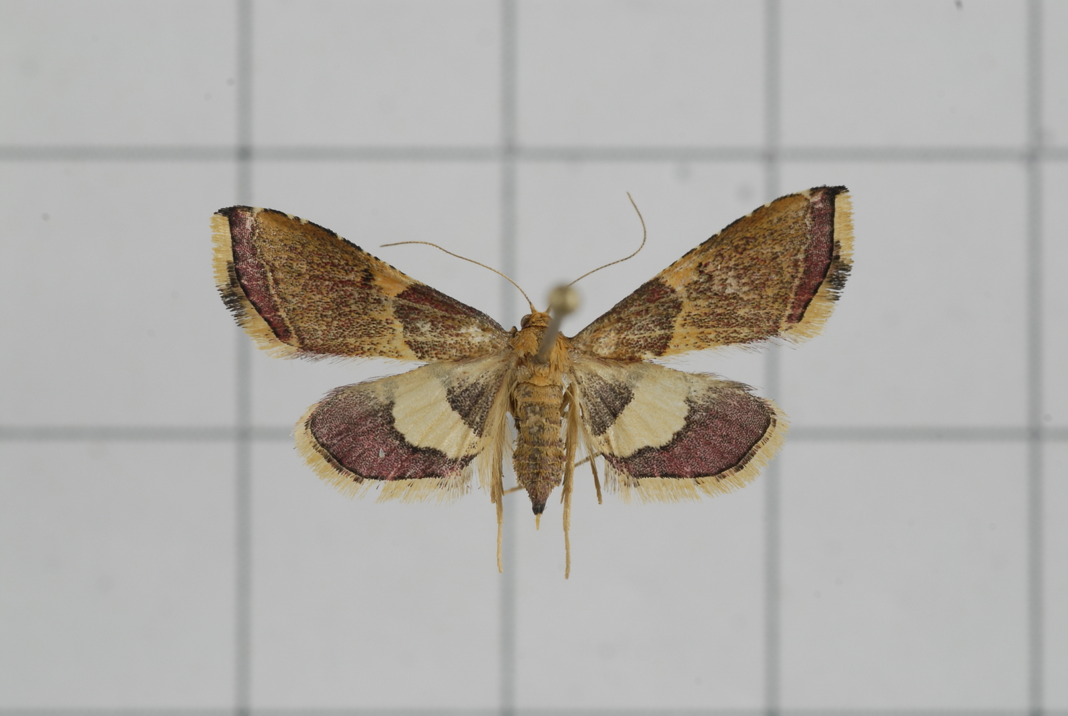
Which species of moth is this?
Endotricha metacuralis
